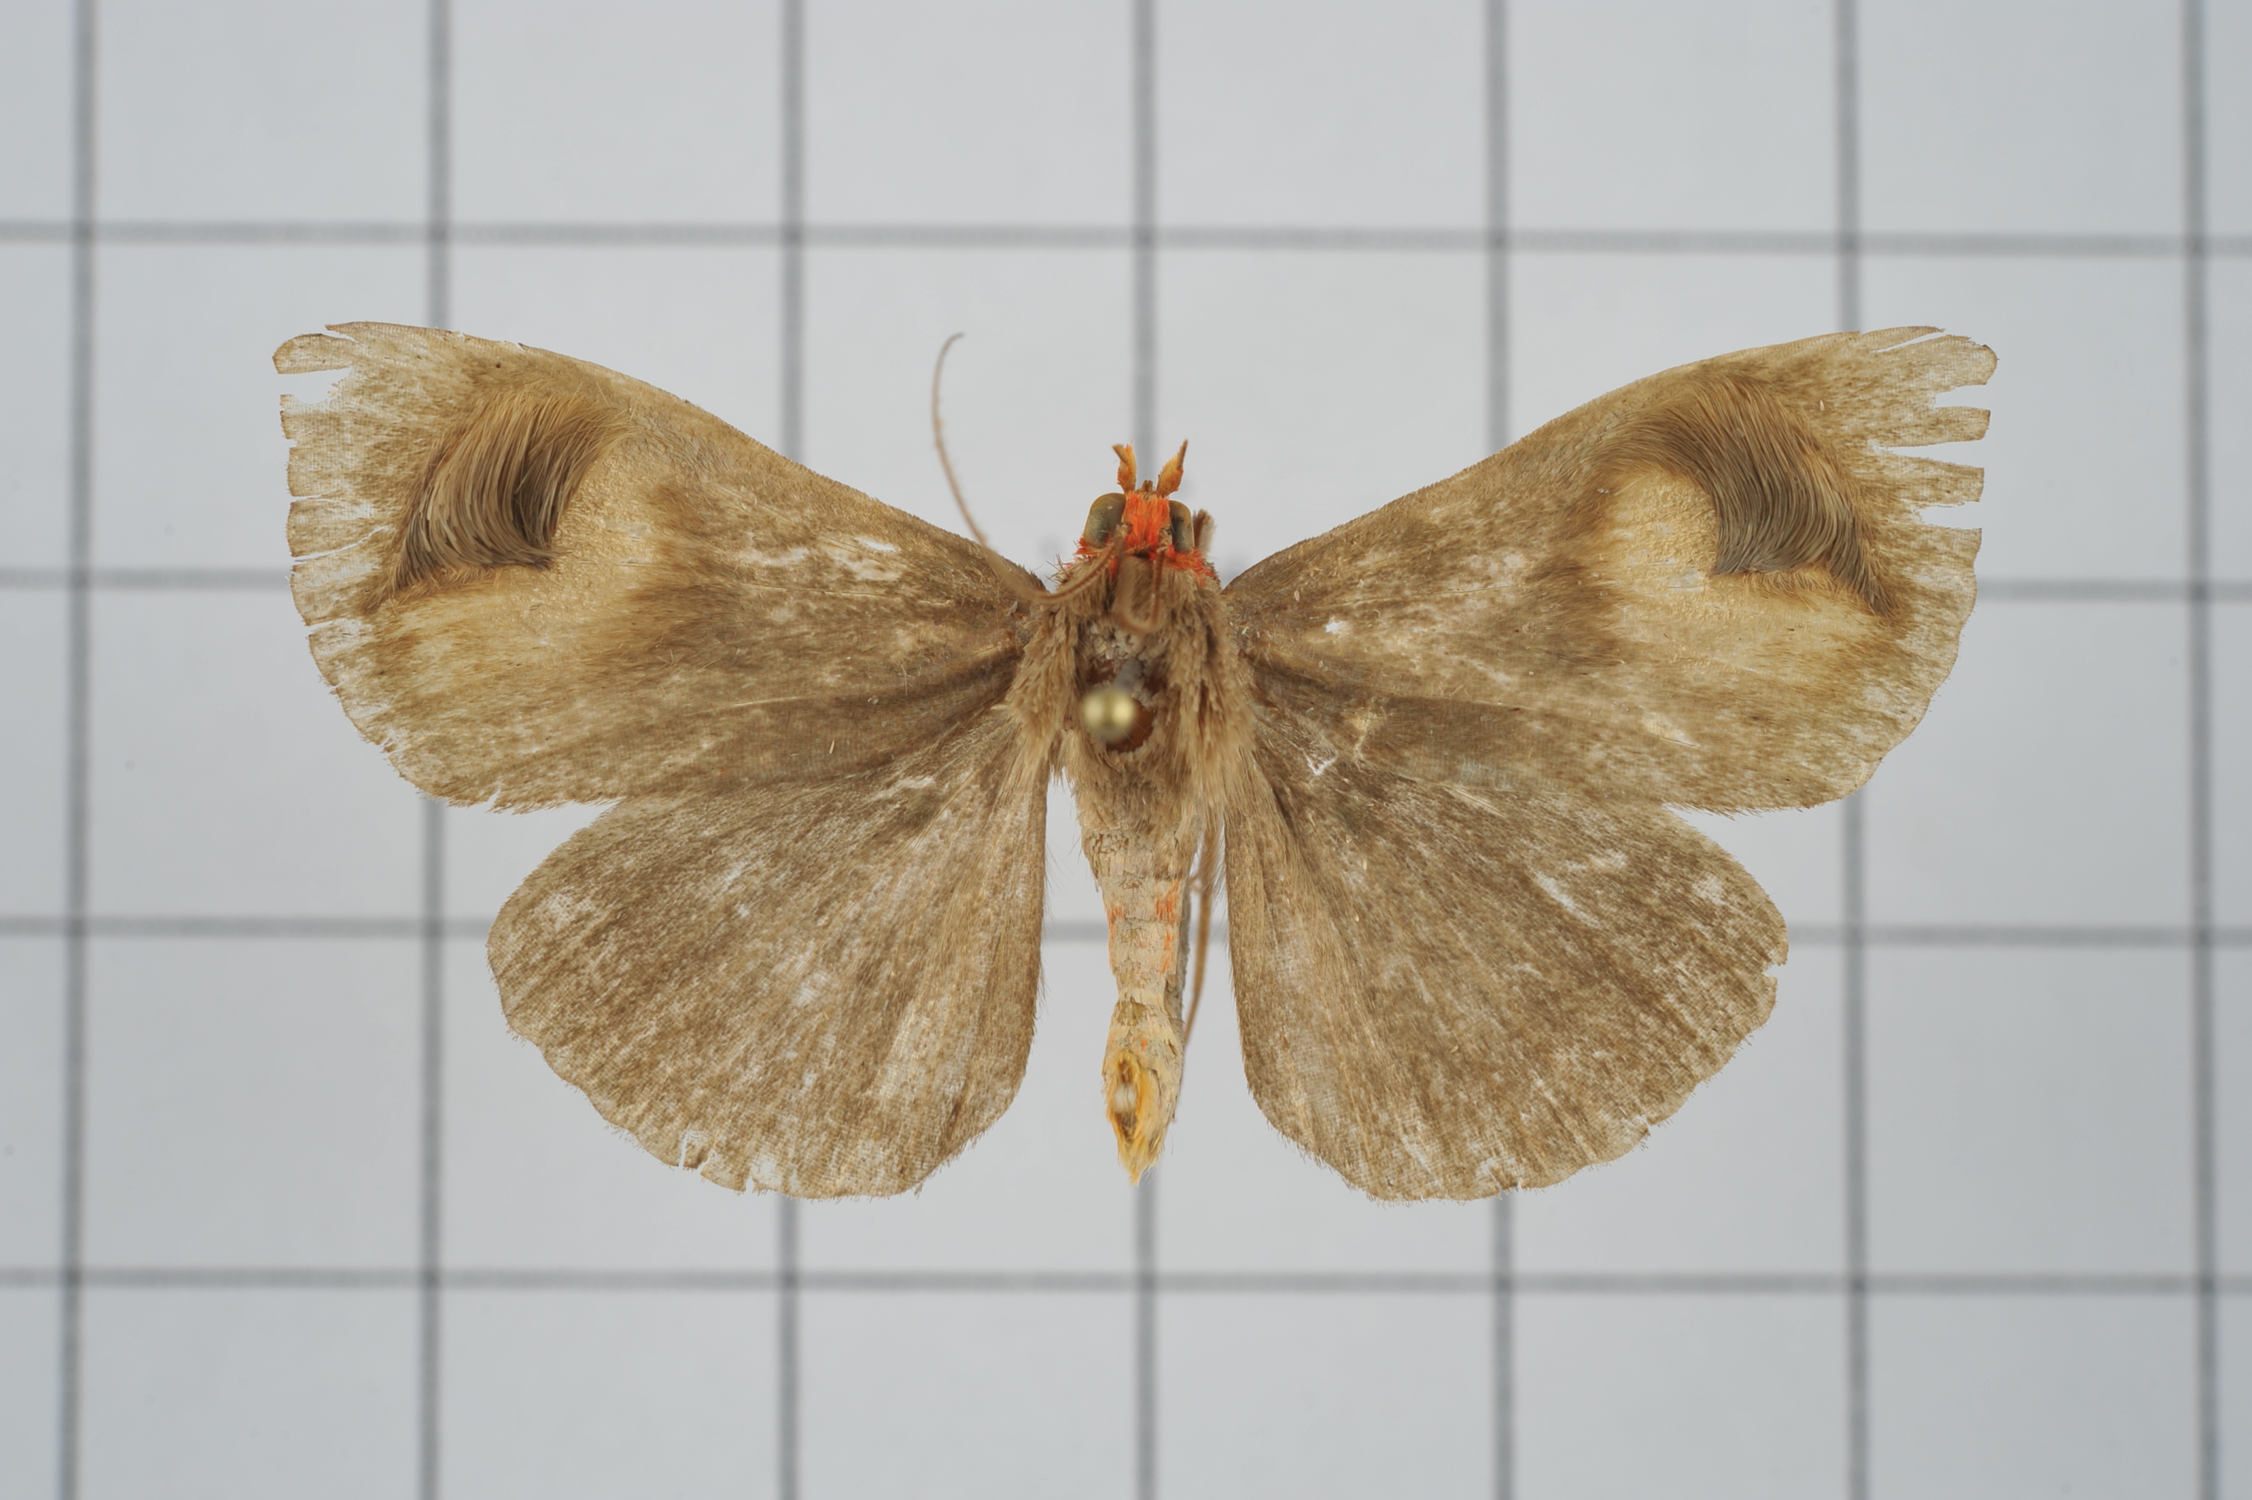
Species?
Calesia dasypterus
